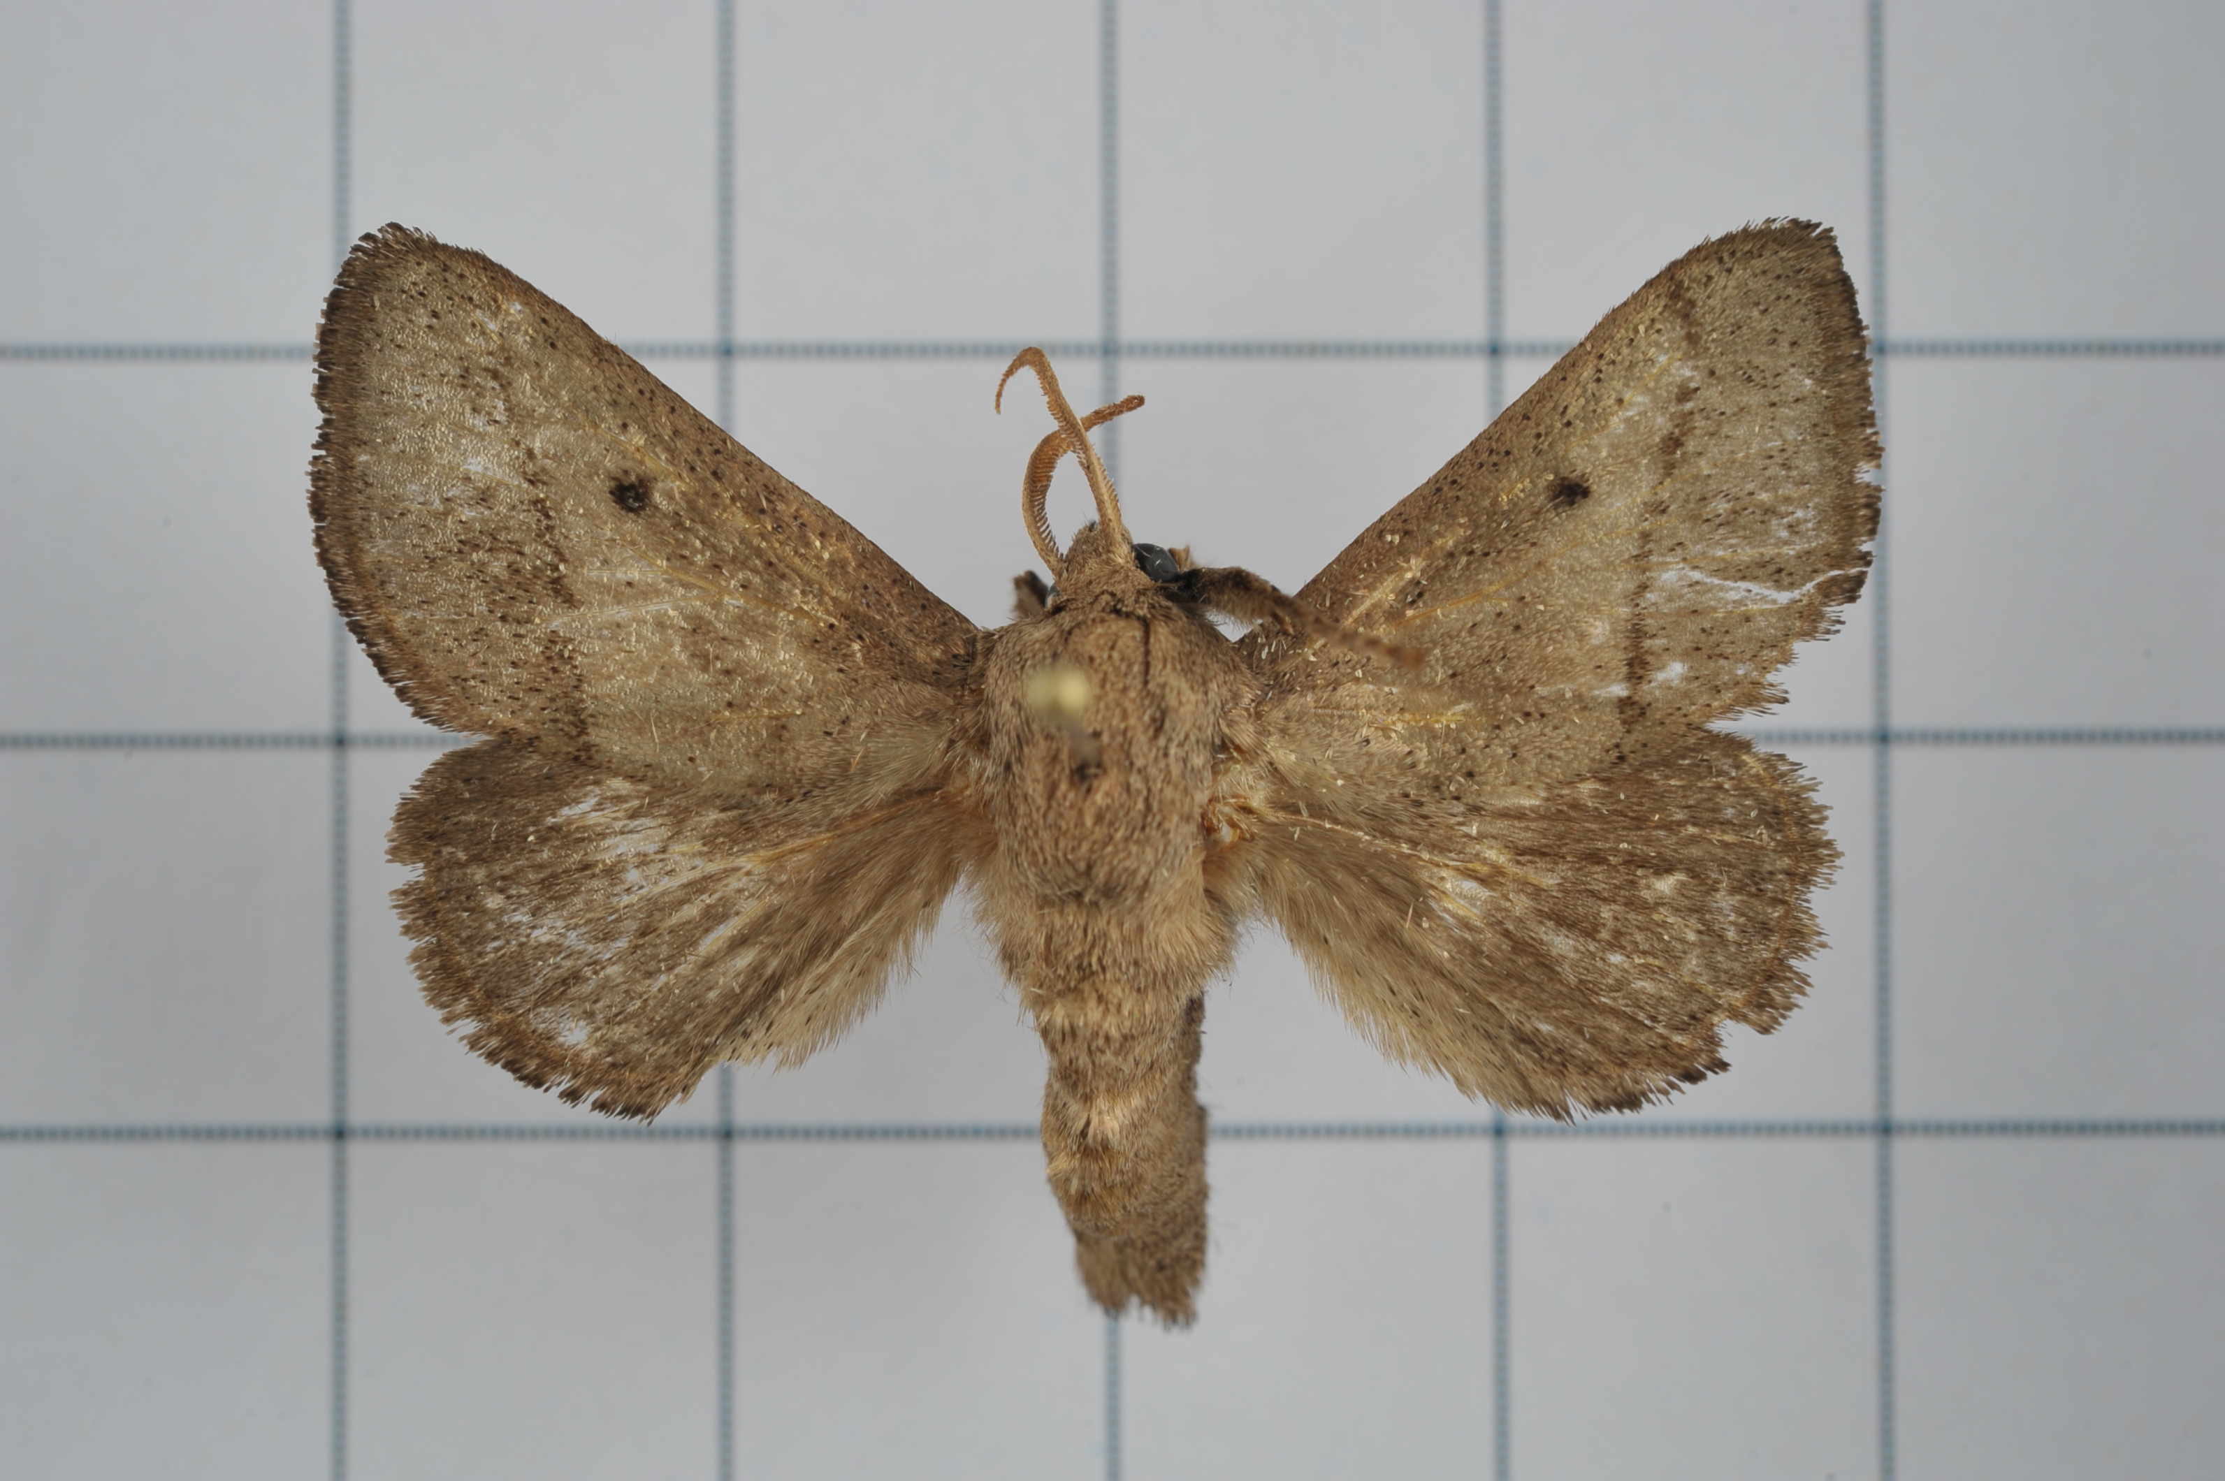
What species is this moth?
Thosea sinensis
